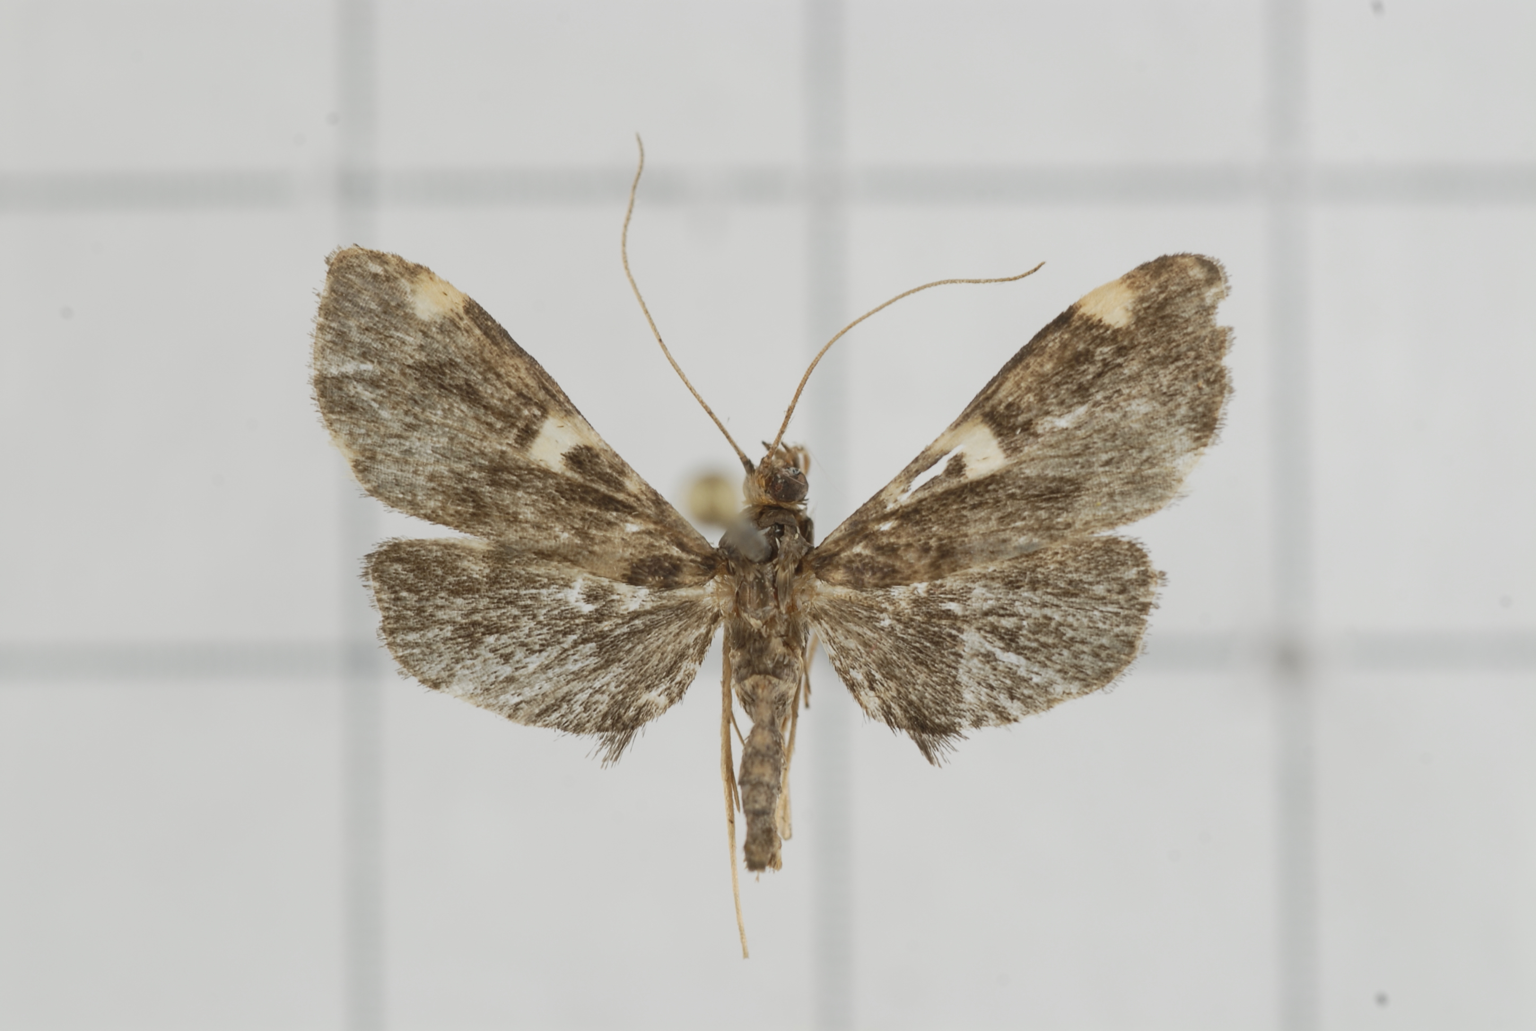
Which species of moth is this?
Piletocera aegimiusalis
